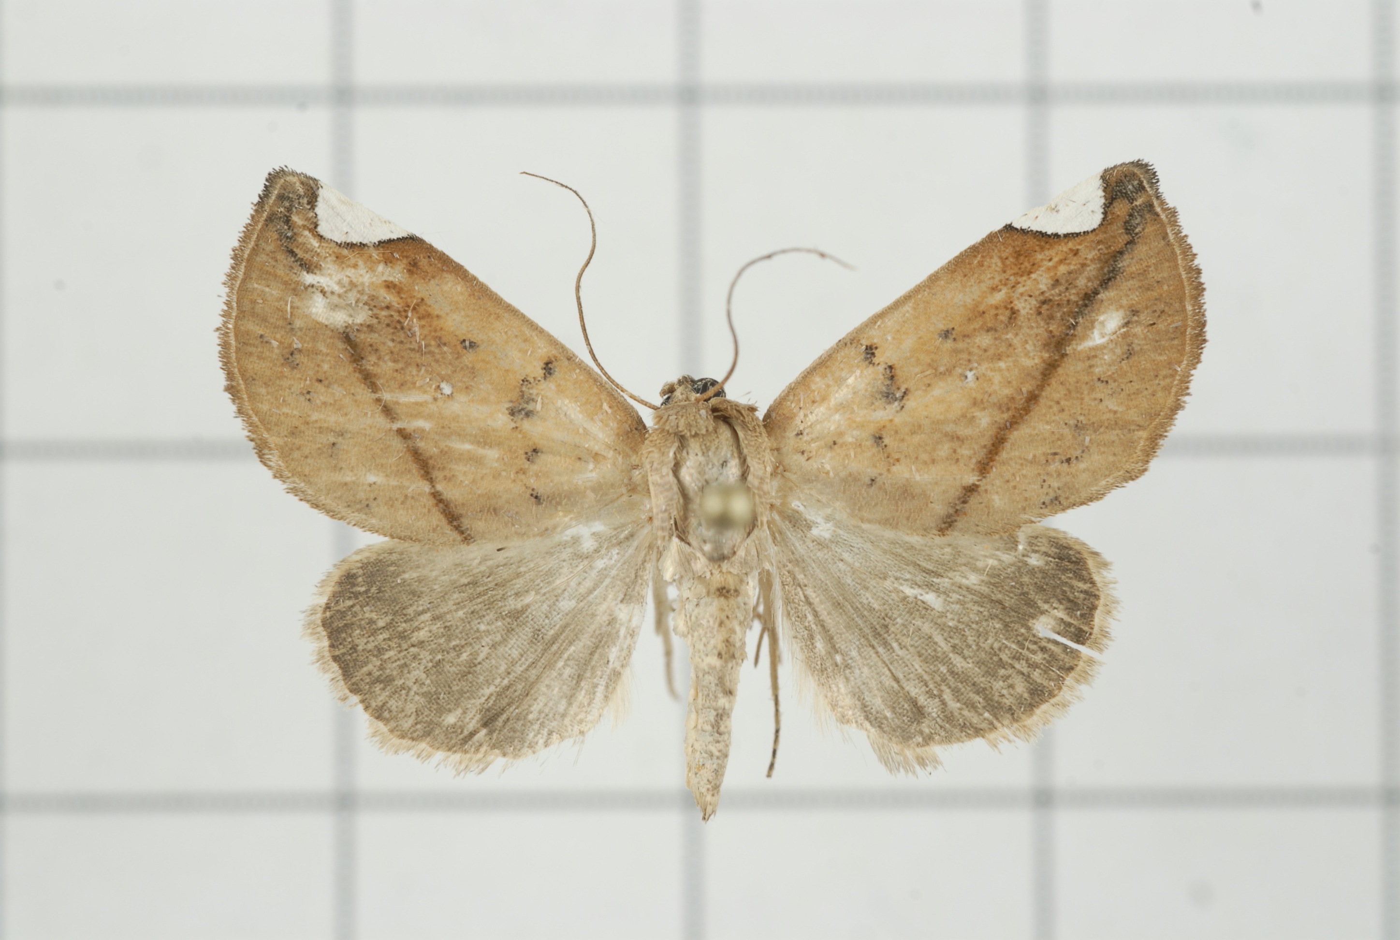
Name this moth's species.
Negeta contrariata
